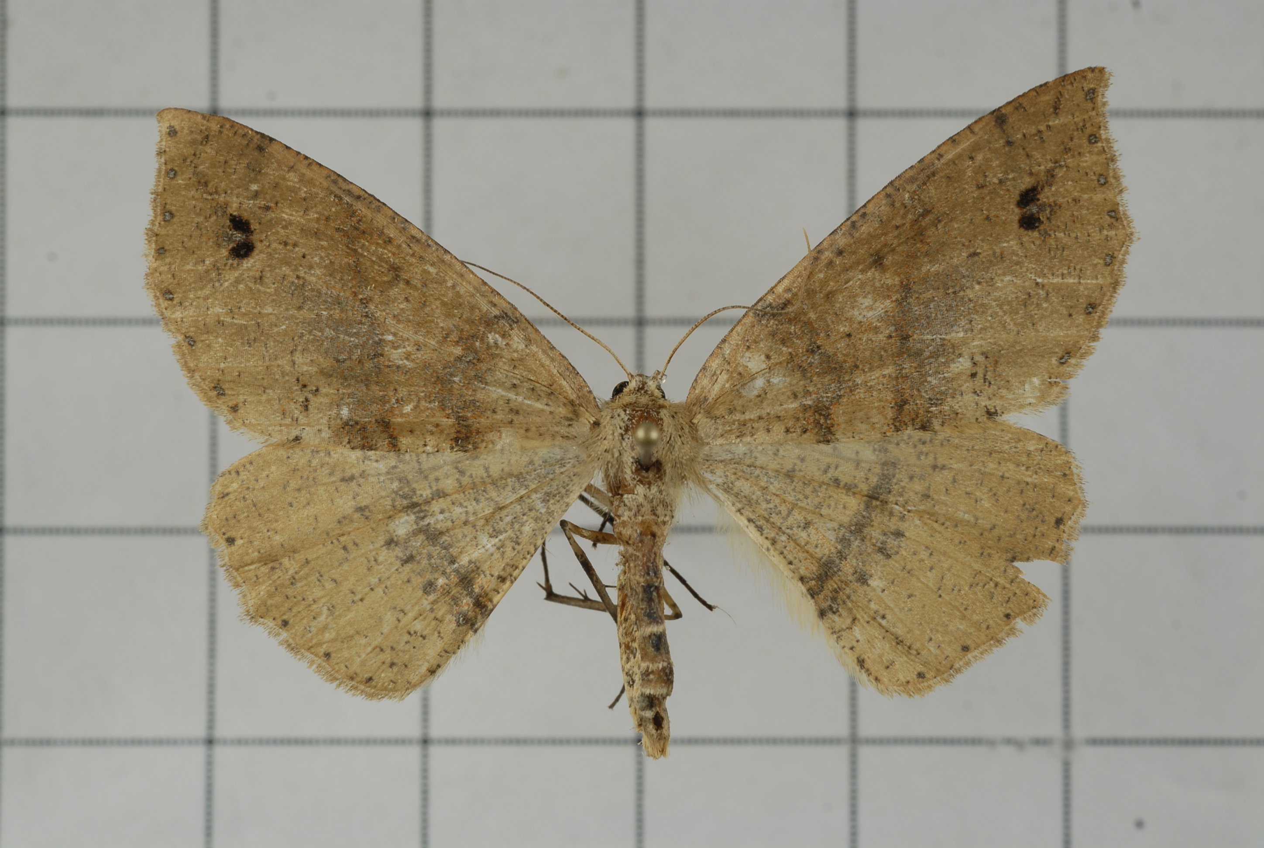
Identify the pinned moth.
Psyra spurcataria
